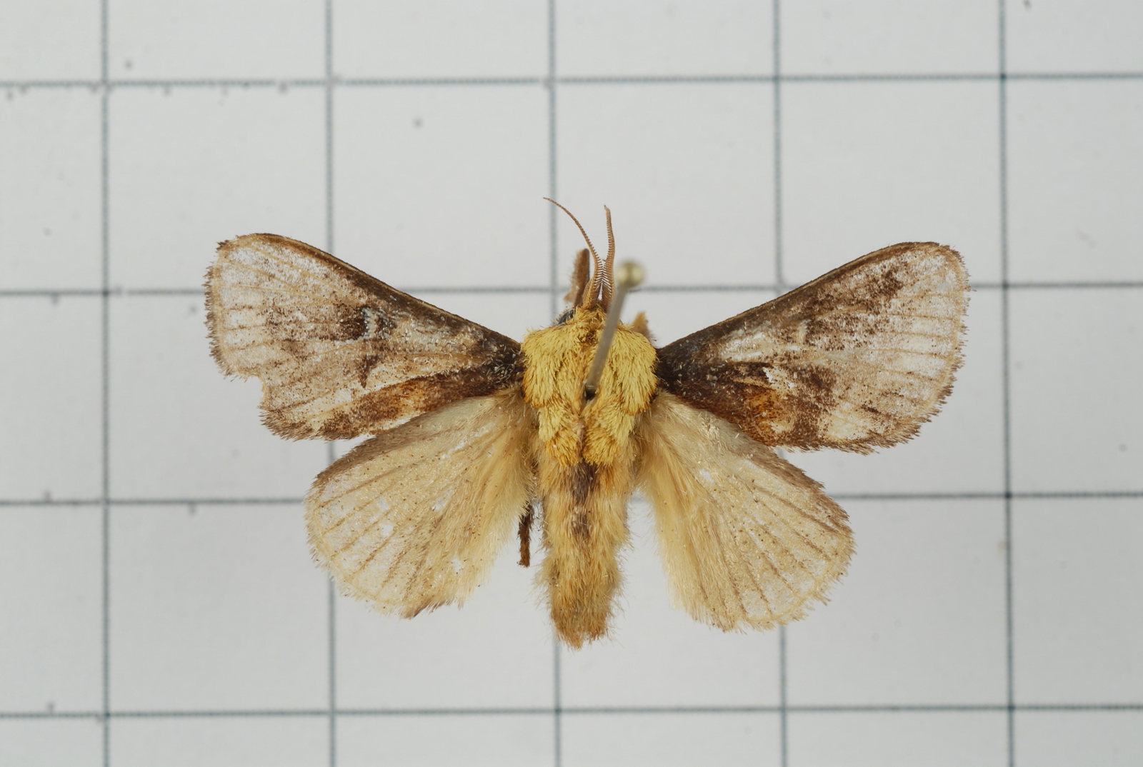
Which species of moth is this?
Miresa fulgida
